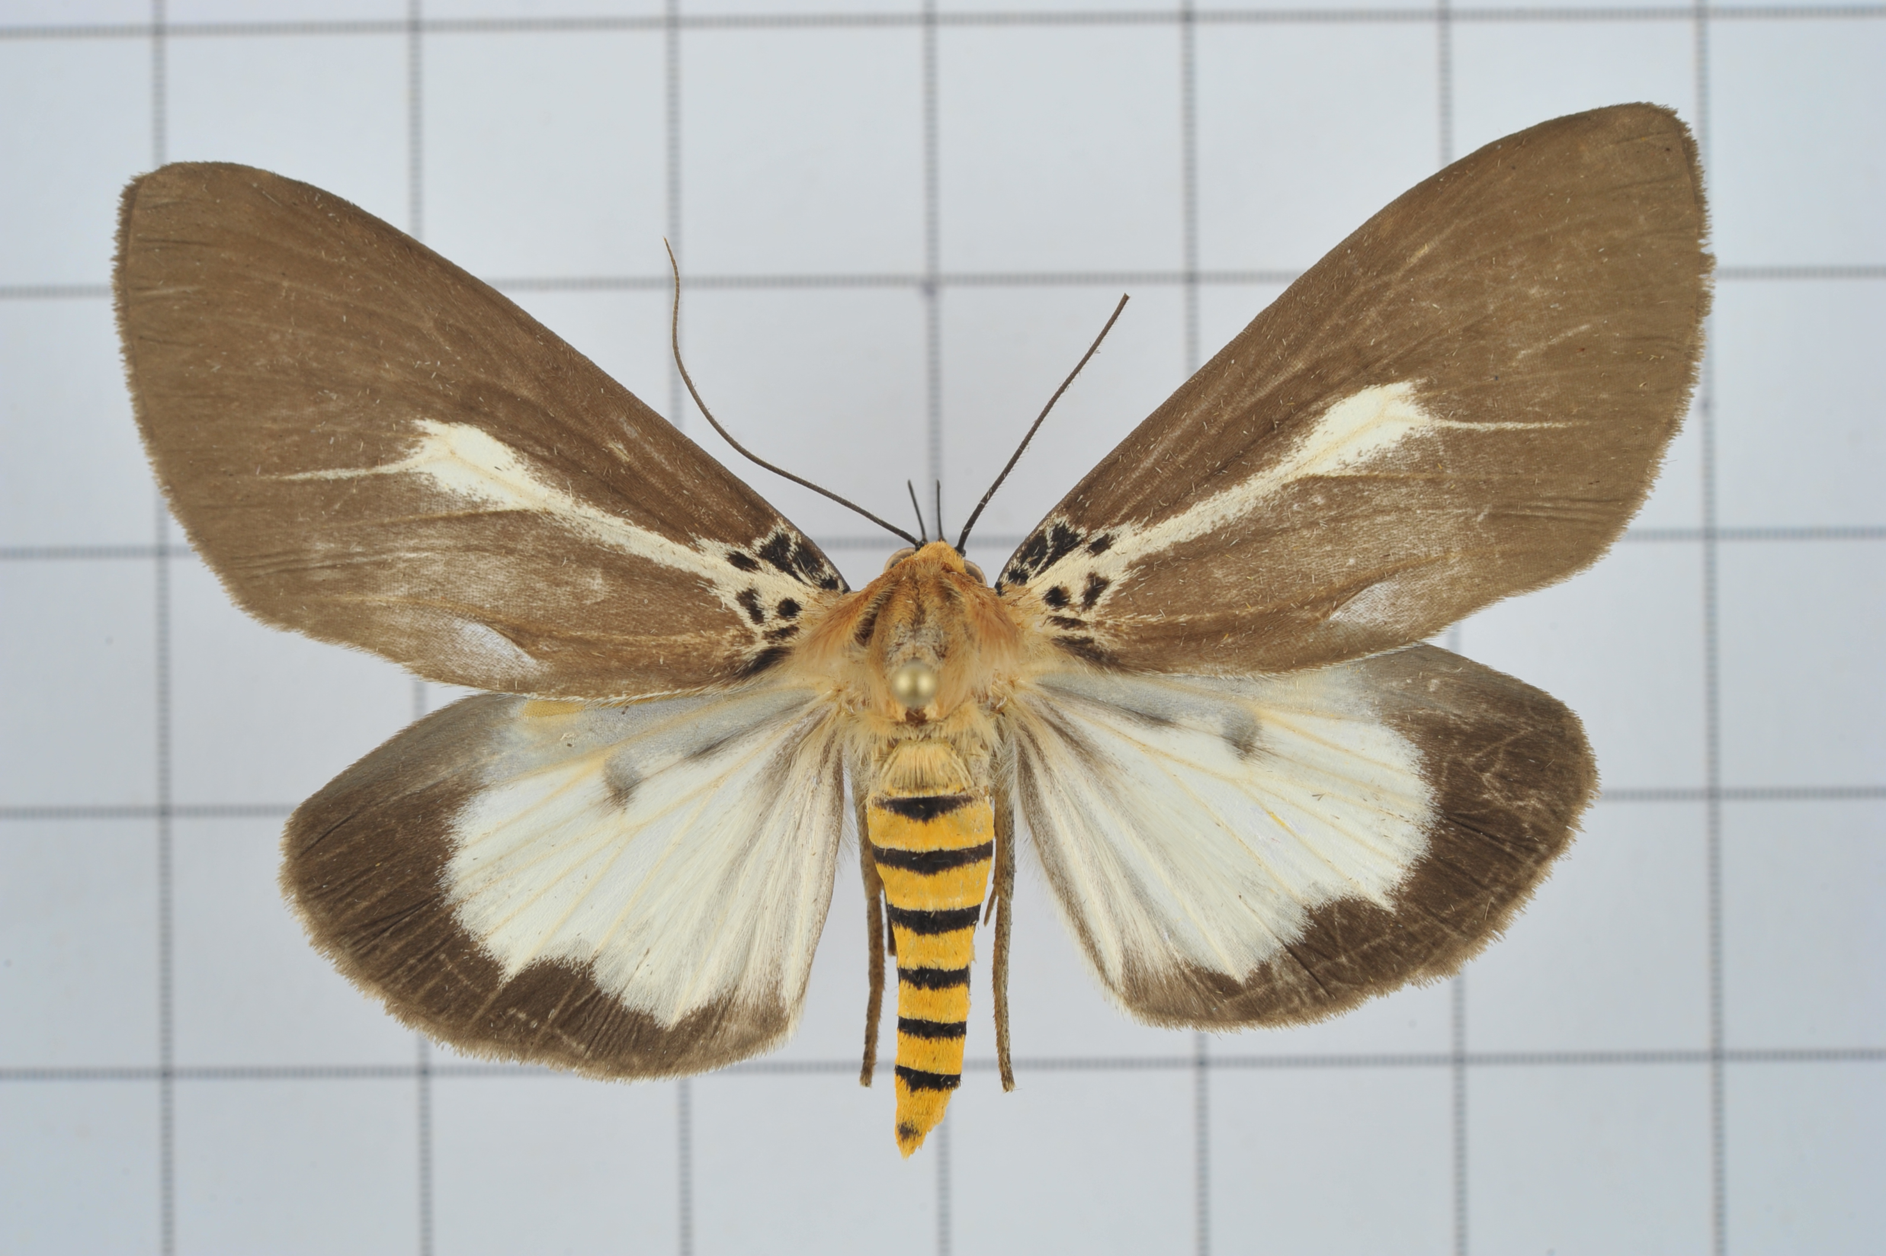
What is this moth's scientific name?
Asota heliconia zebrina
